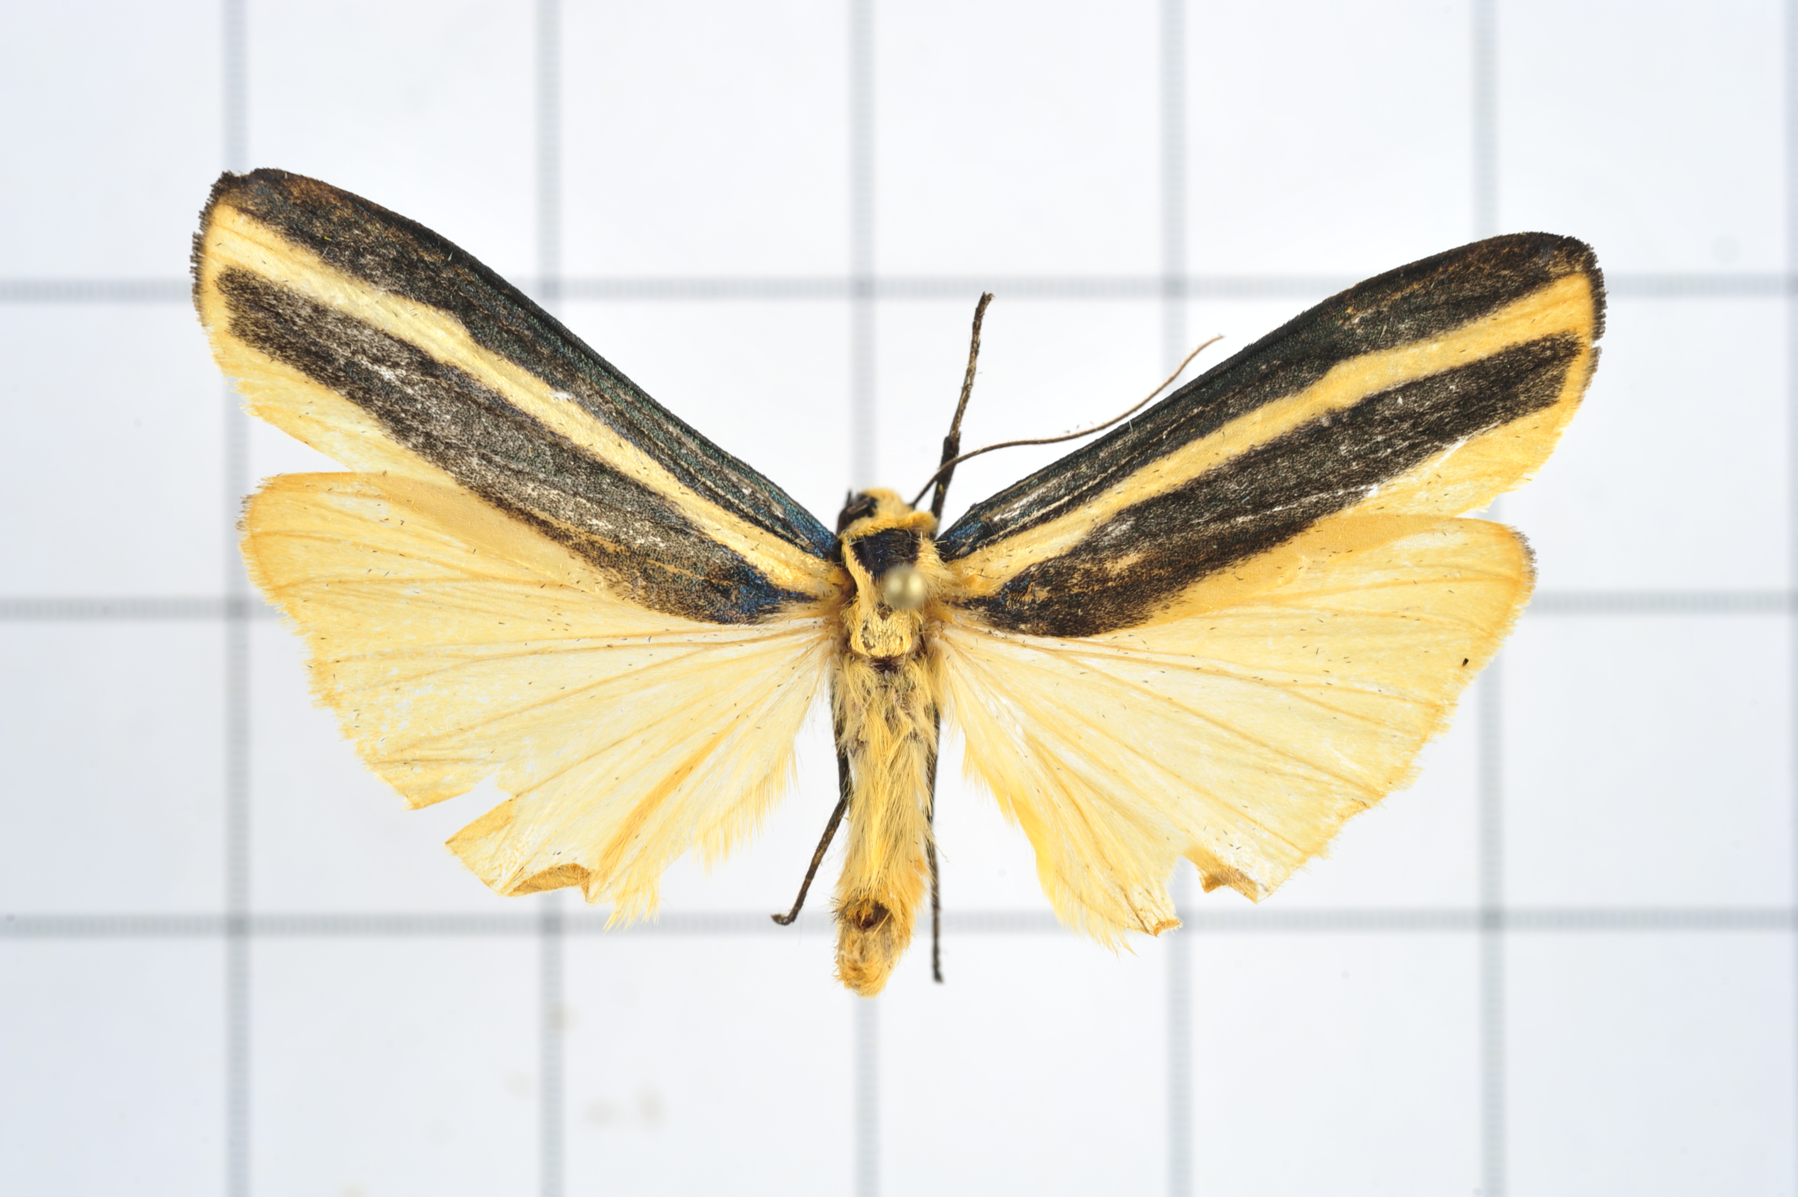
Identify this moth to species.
Chrysorabdia vilemani
